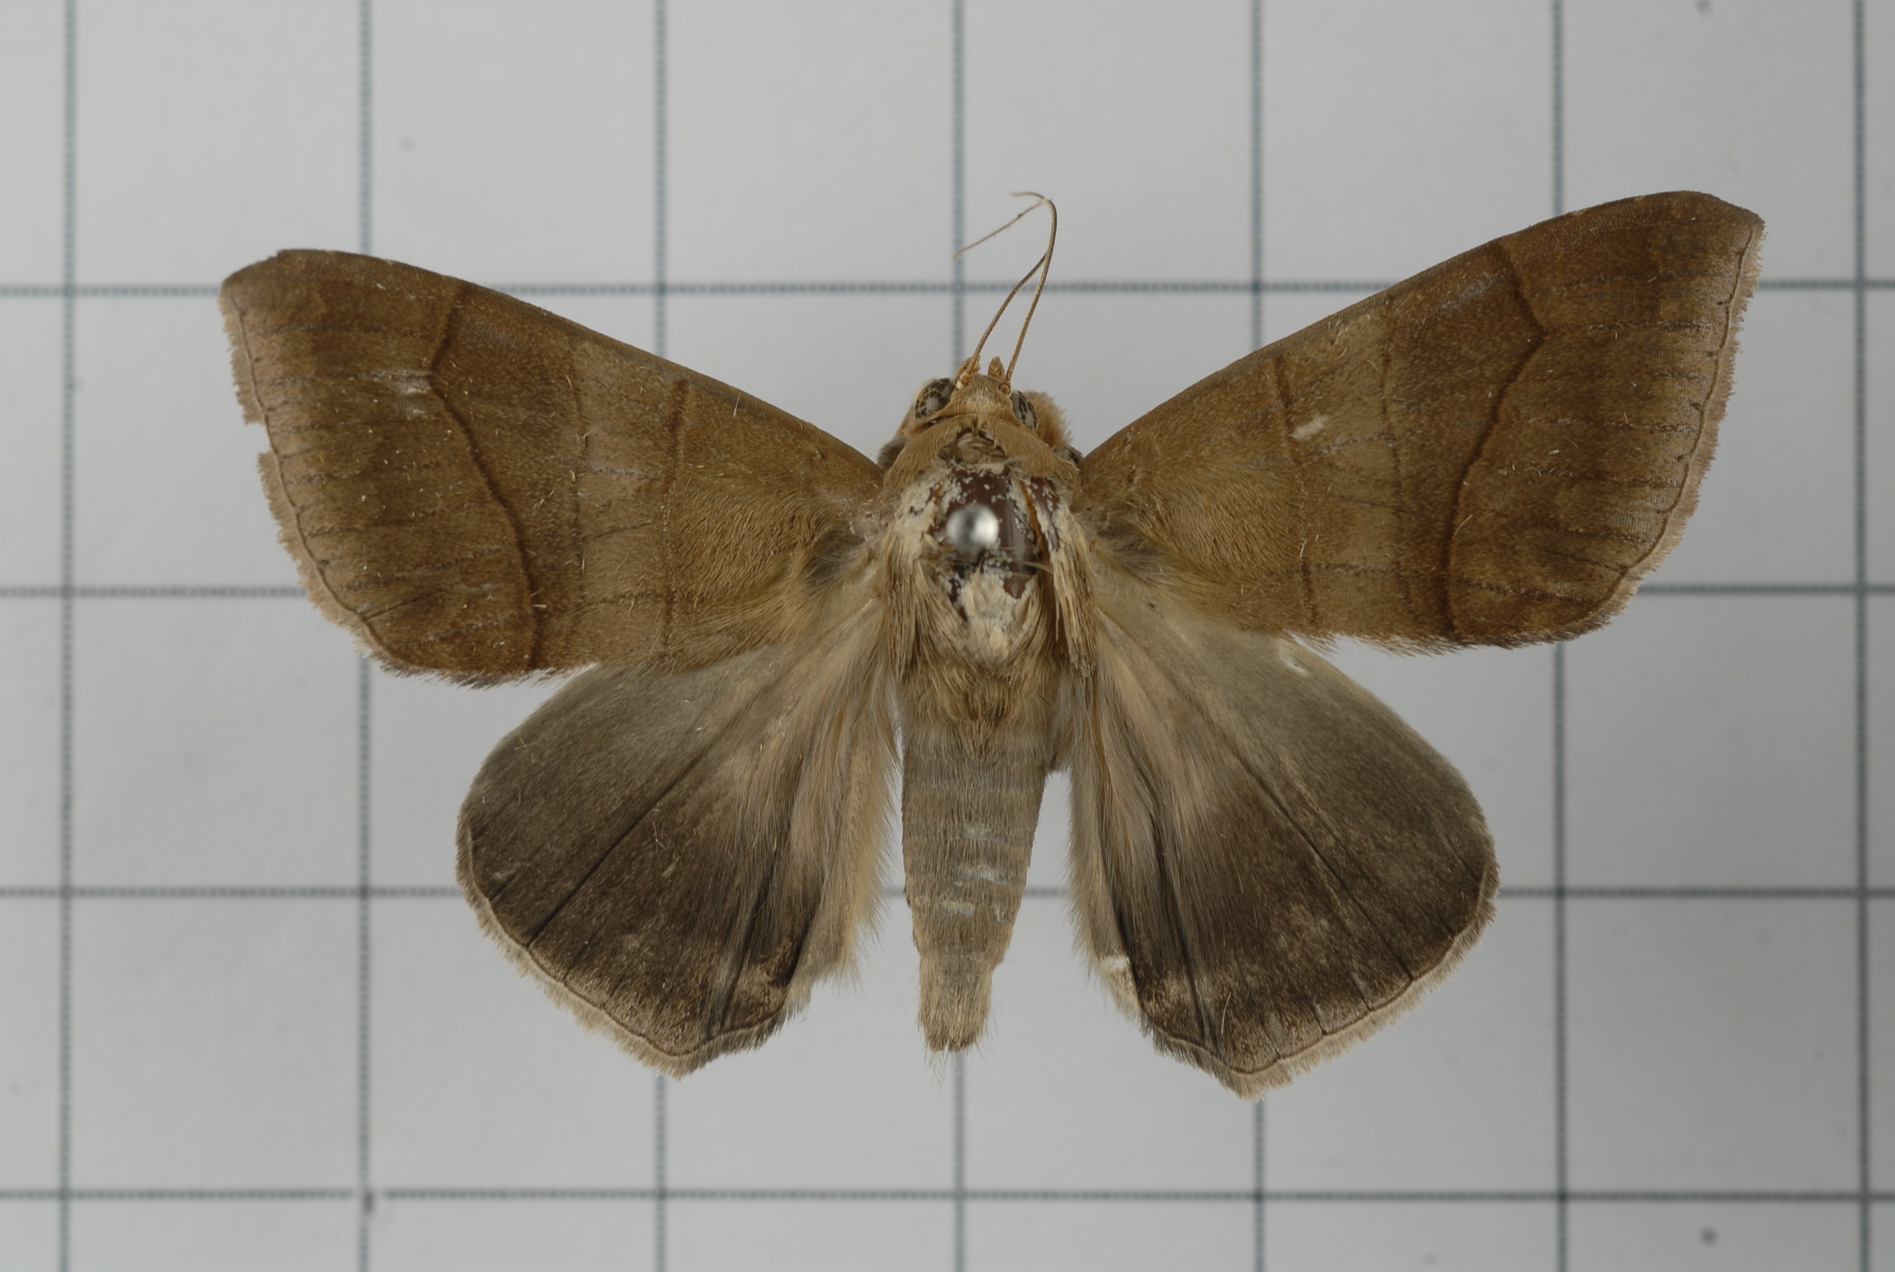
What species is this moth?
Bastilla absentimacula
